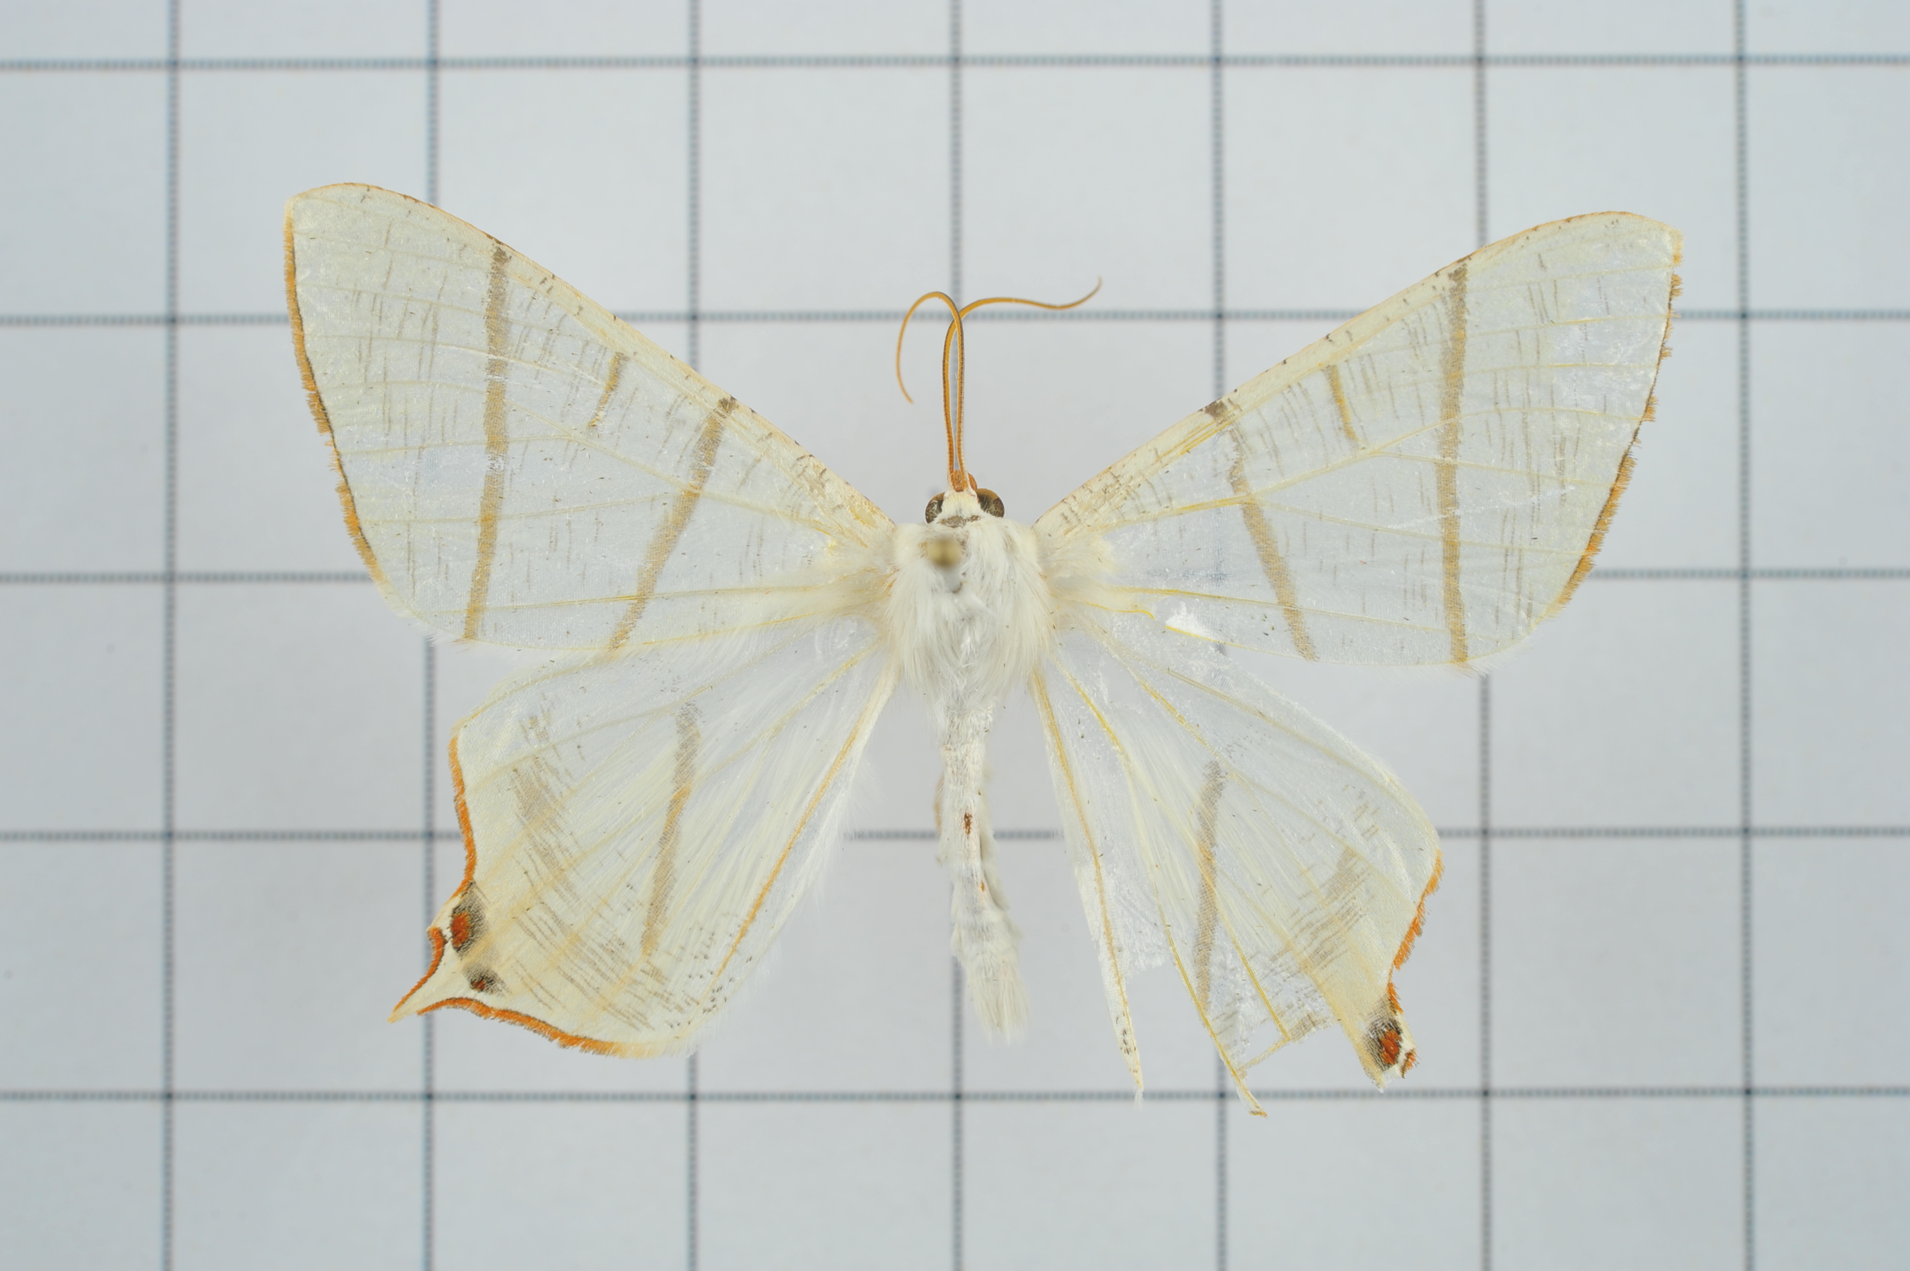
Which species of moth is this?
Ourapteryx yerburii virescens
